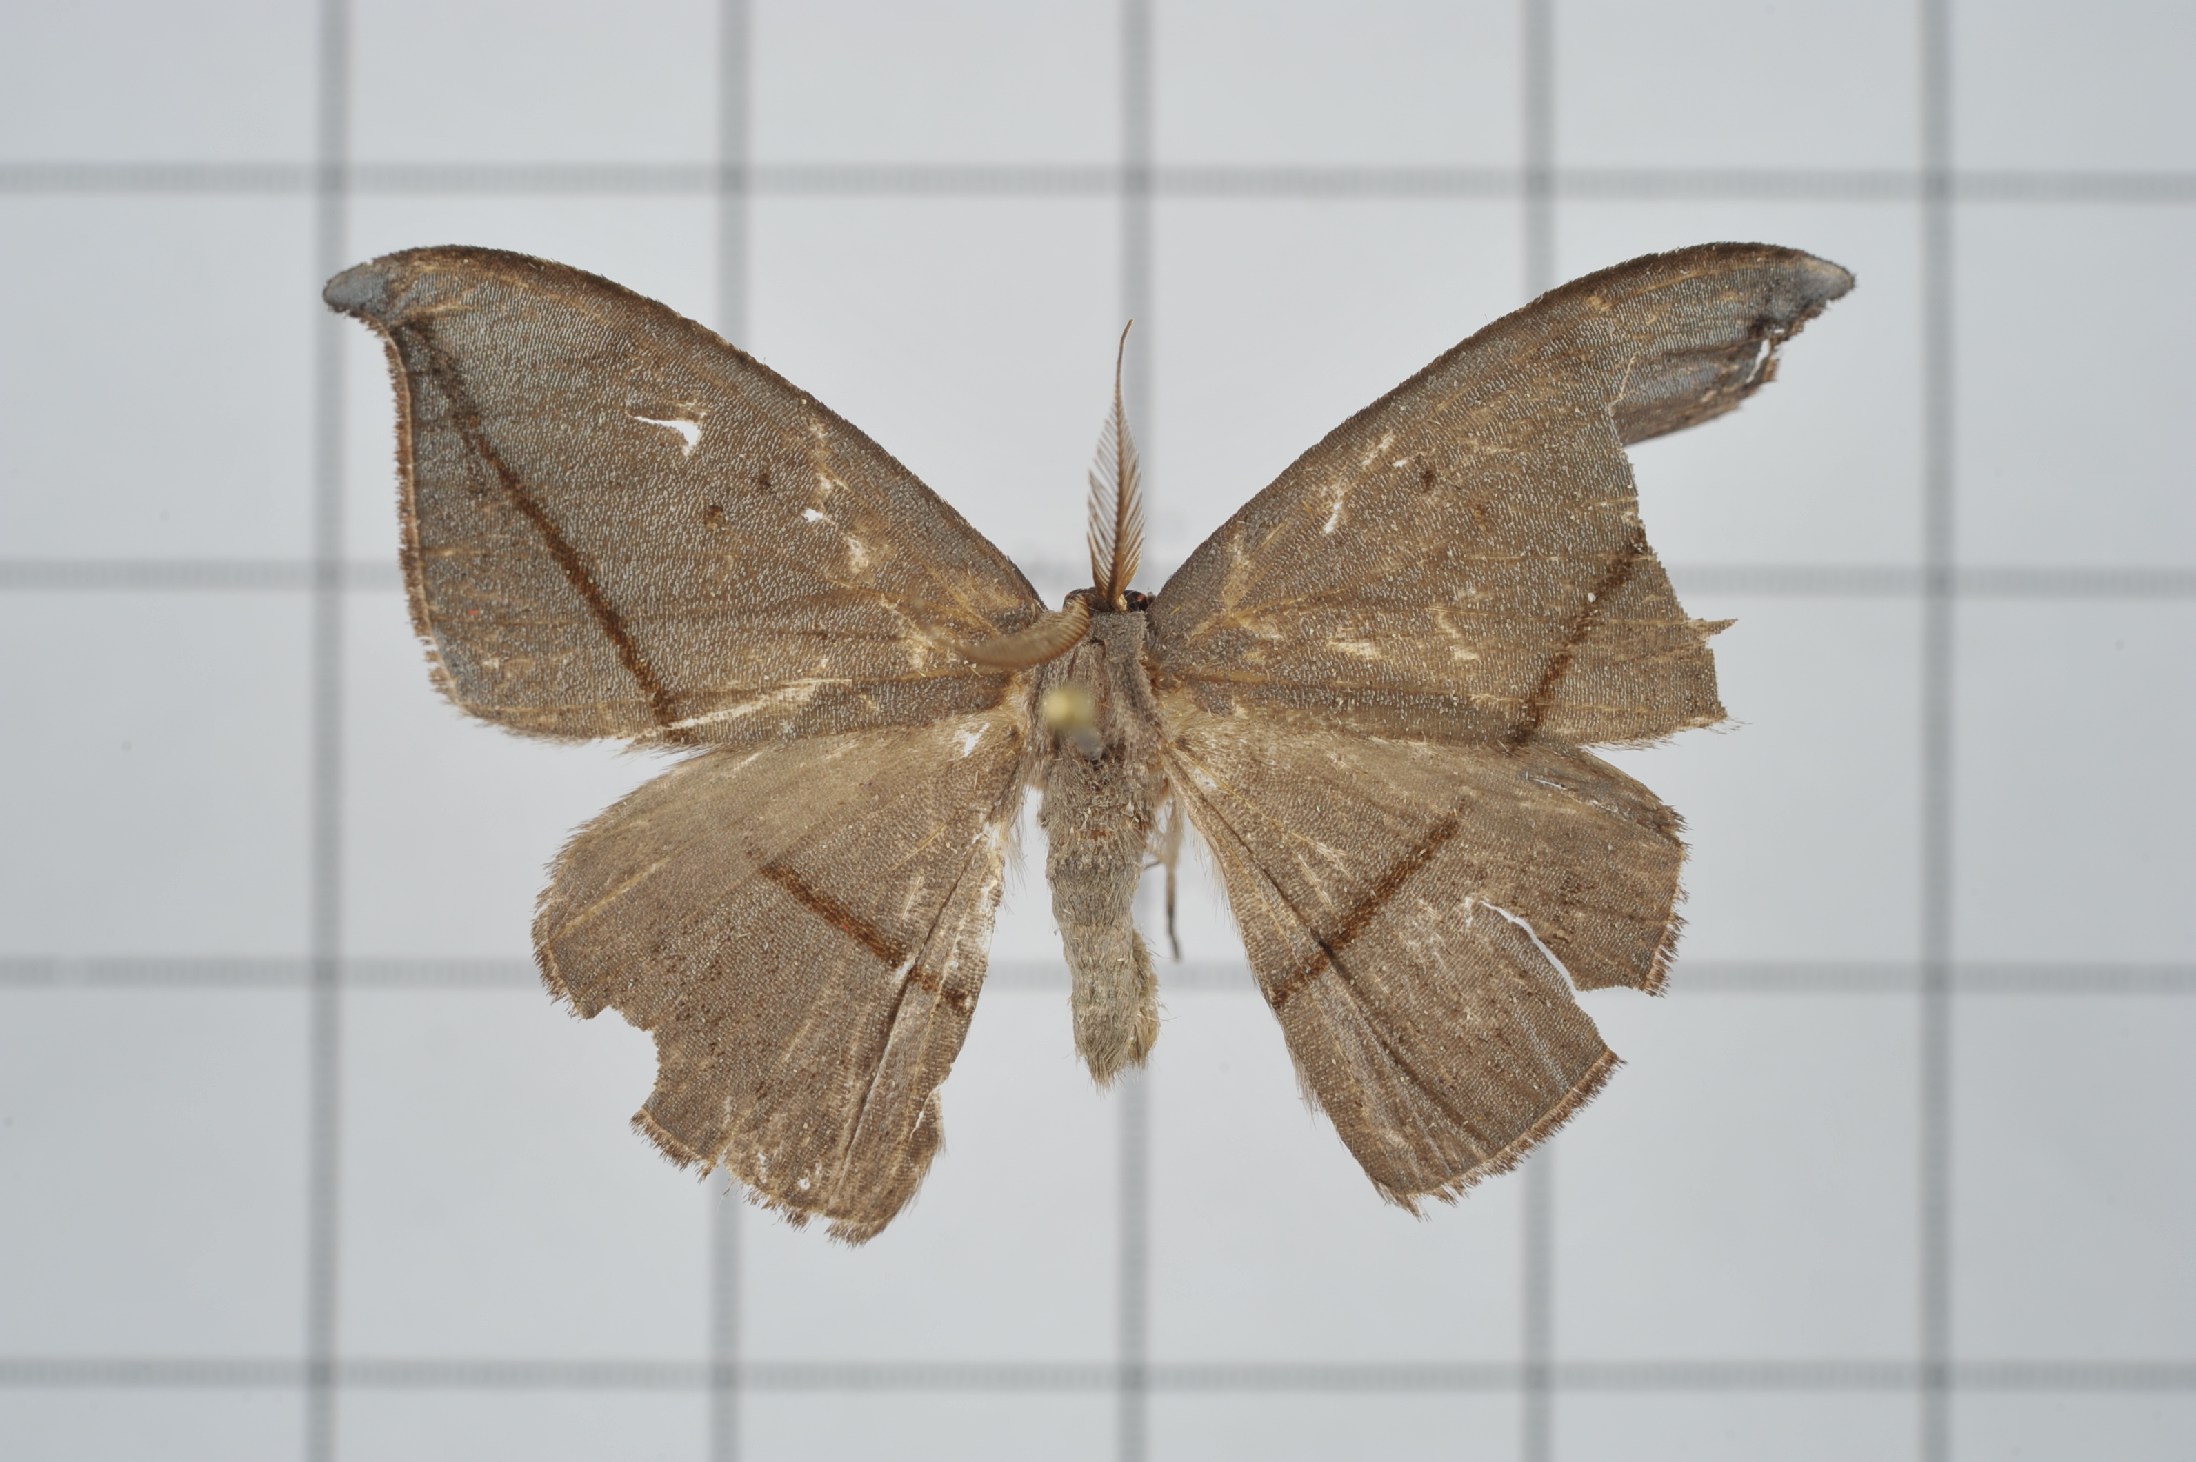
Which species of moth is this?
Albara reversaria opalescens
